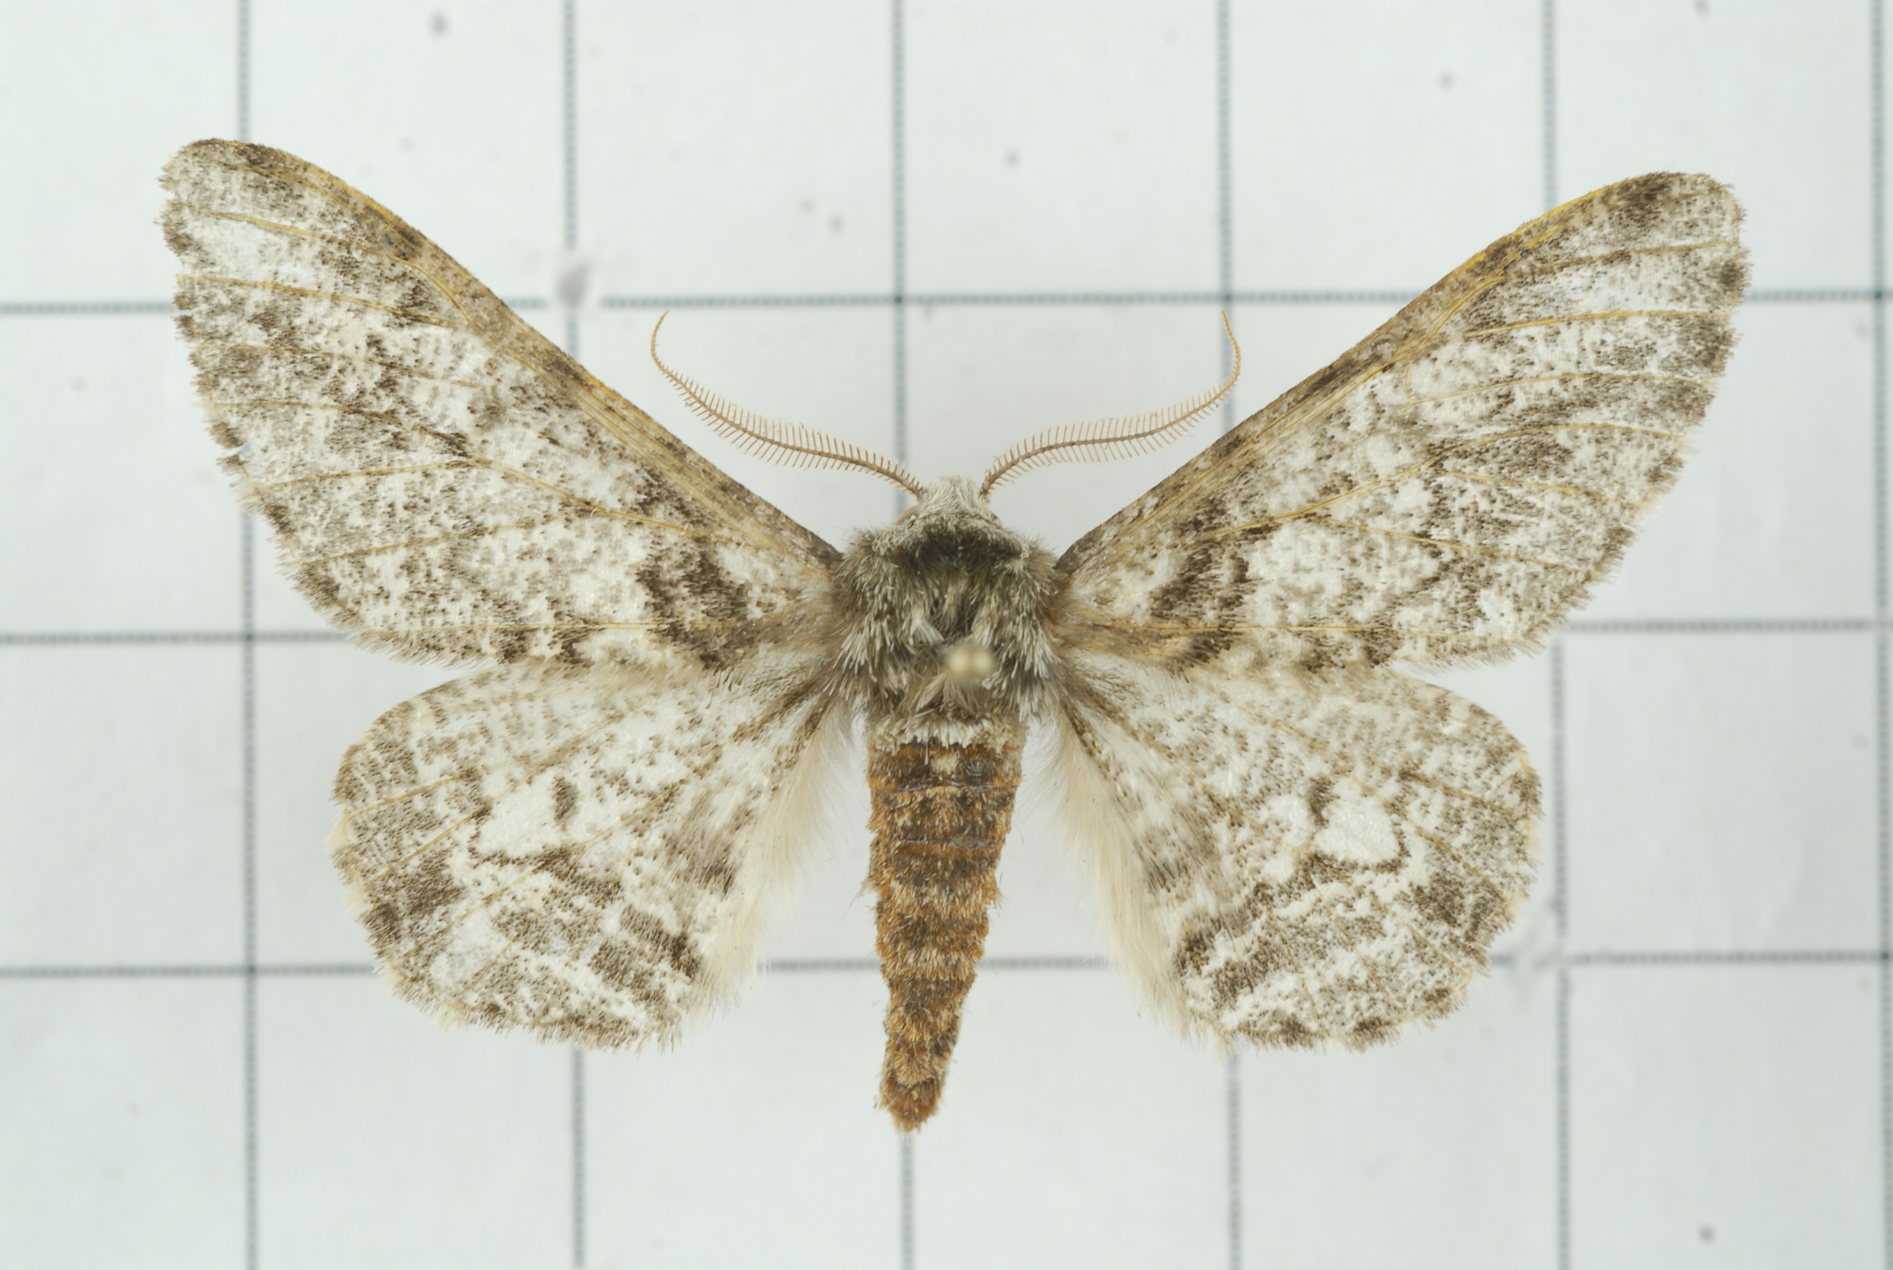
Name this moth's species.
Biston marginata
